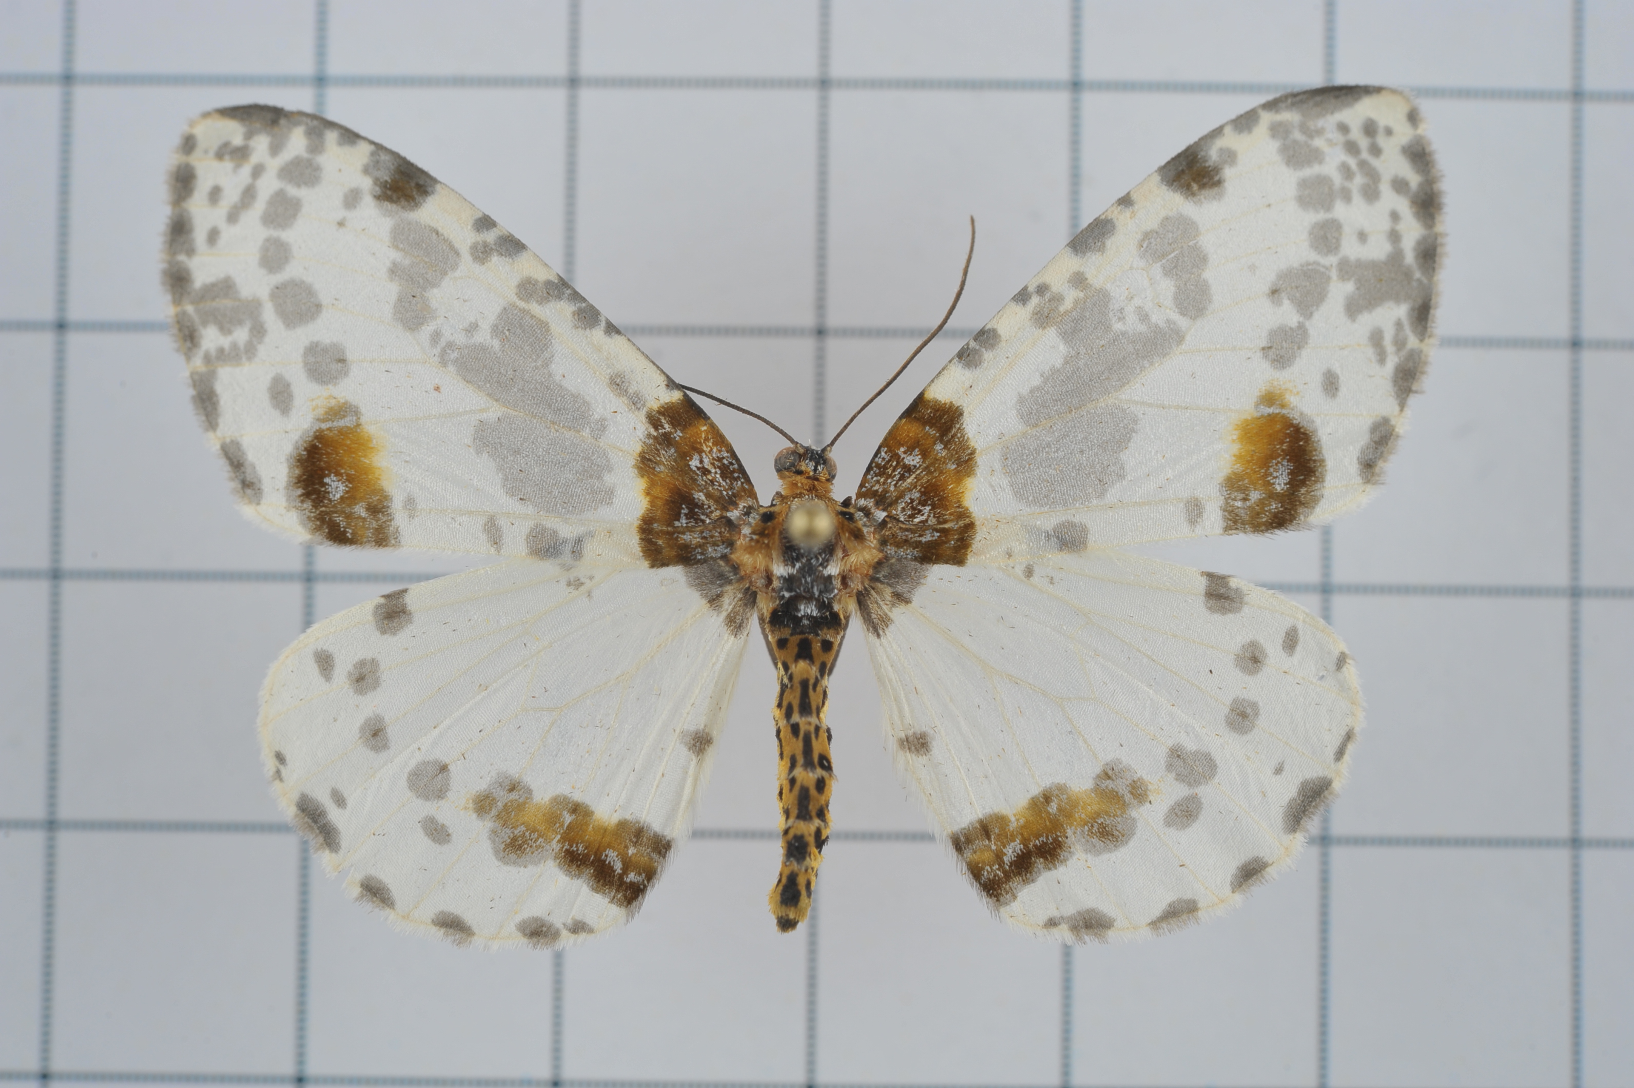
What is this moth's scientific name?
Abraxas adilluminata
